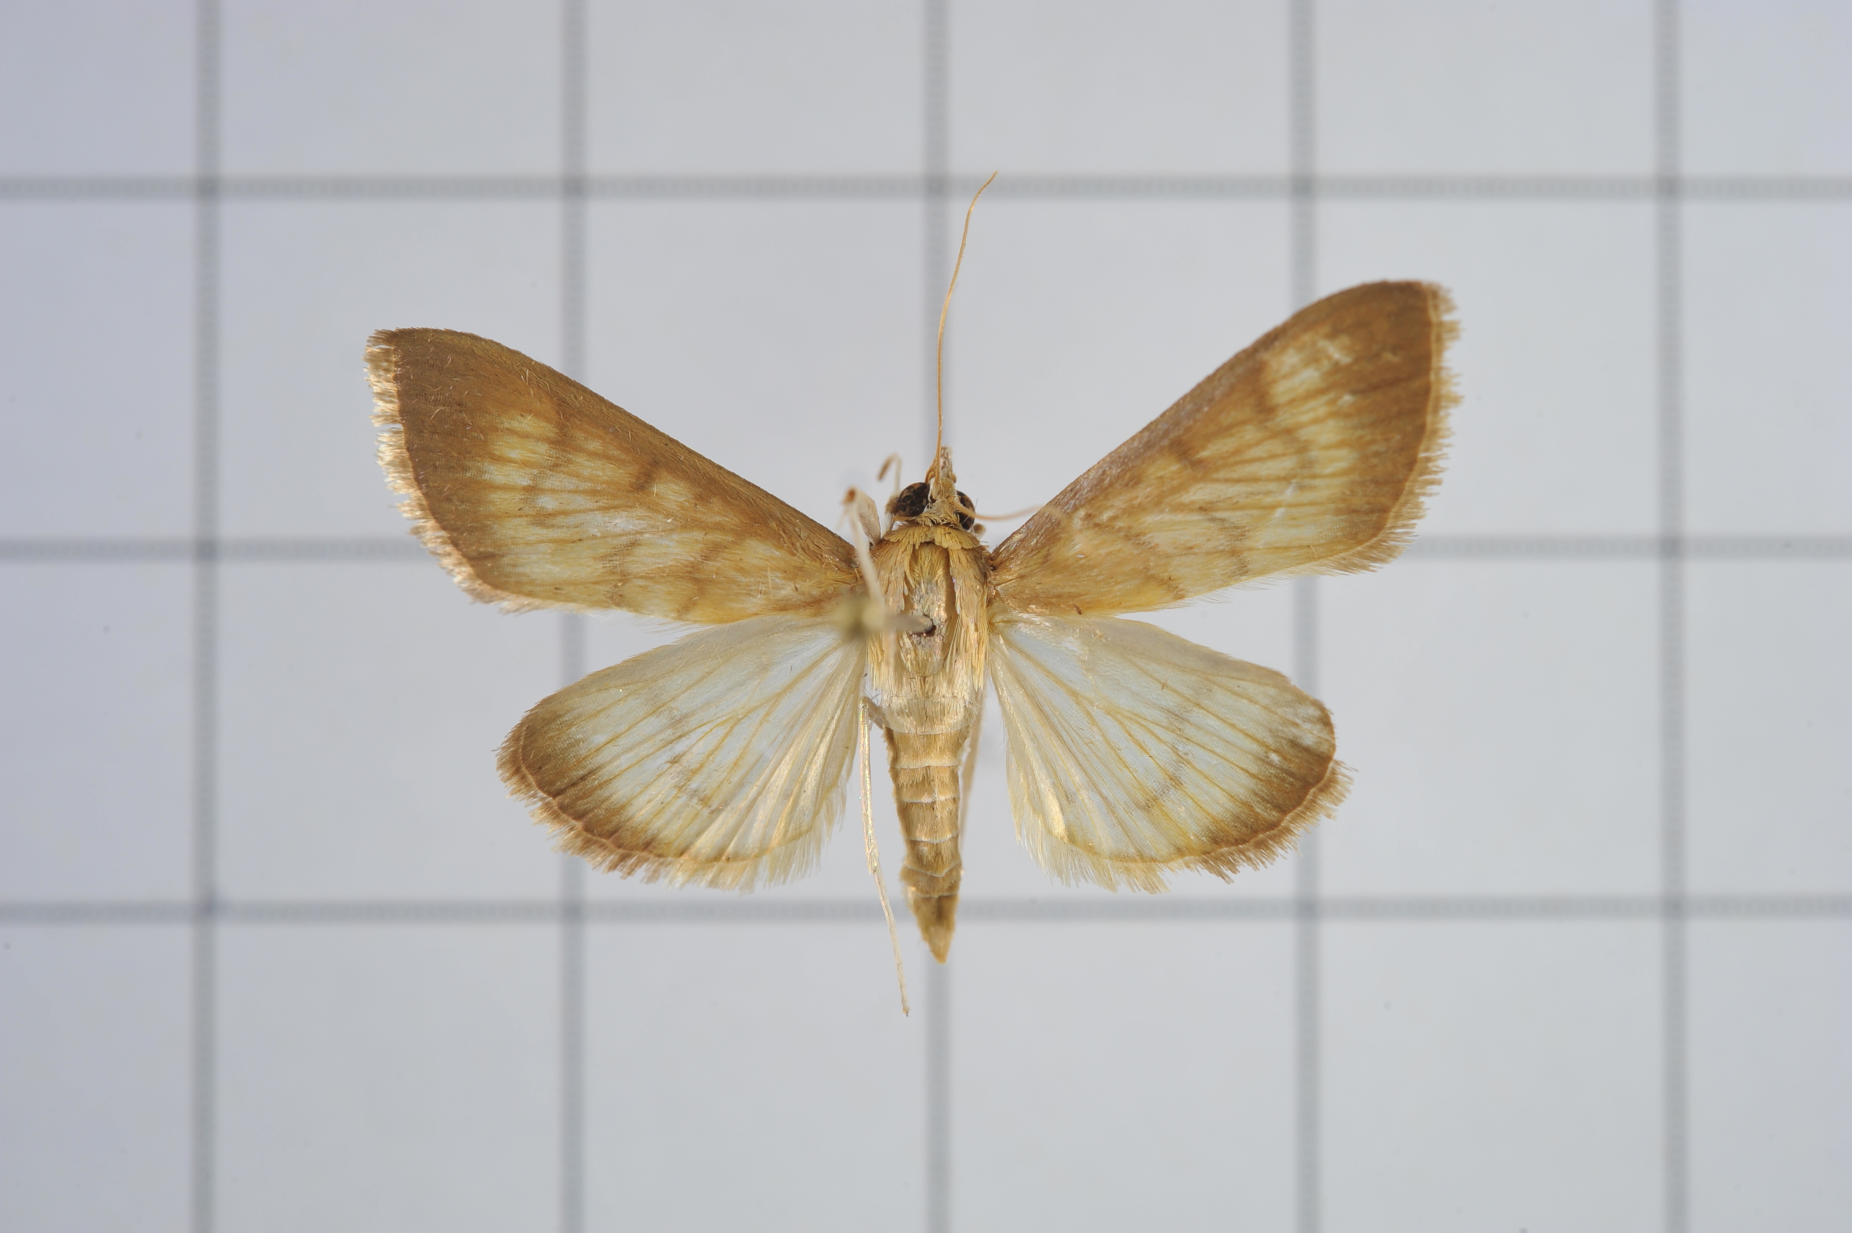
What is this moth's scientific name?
Crypsiptya coclesalis
